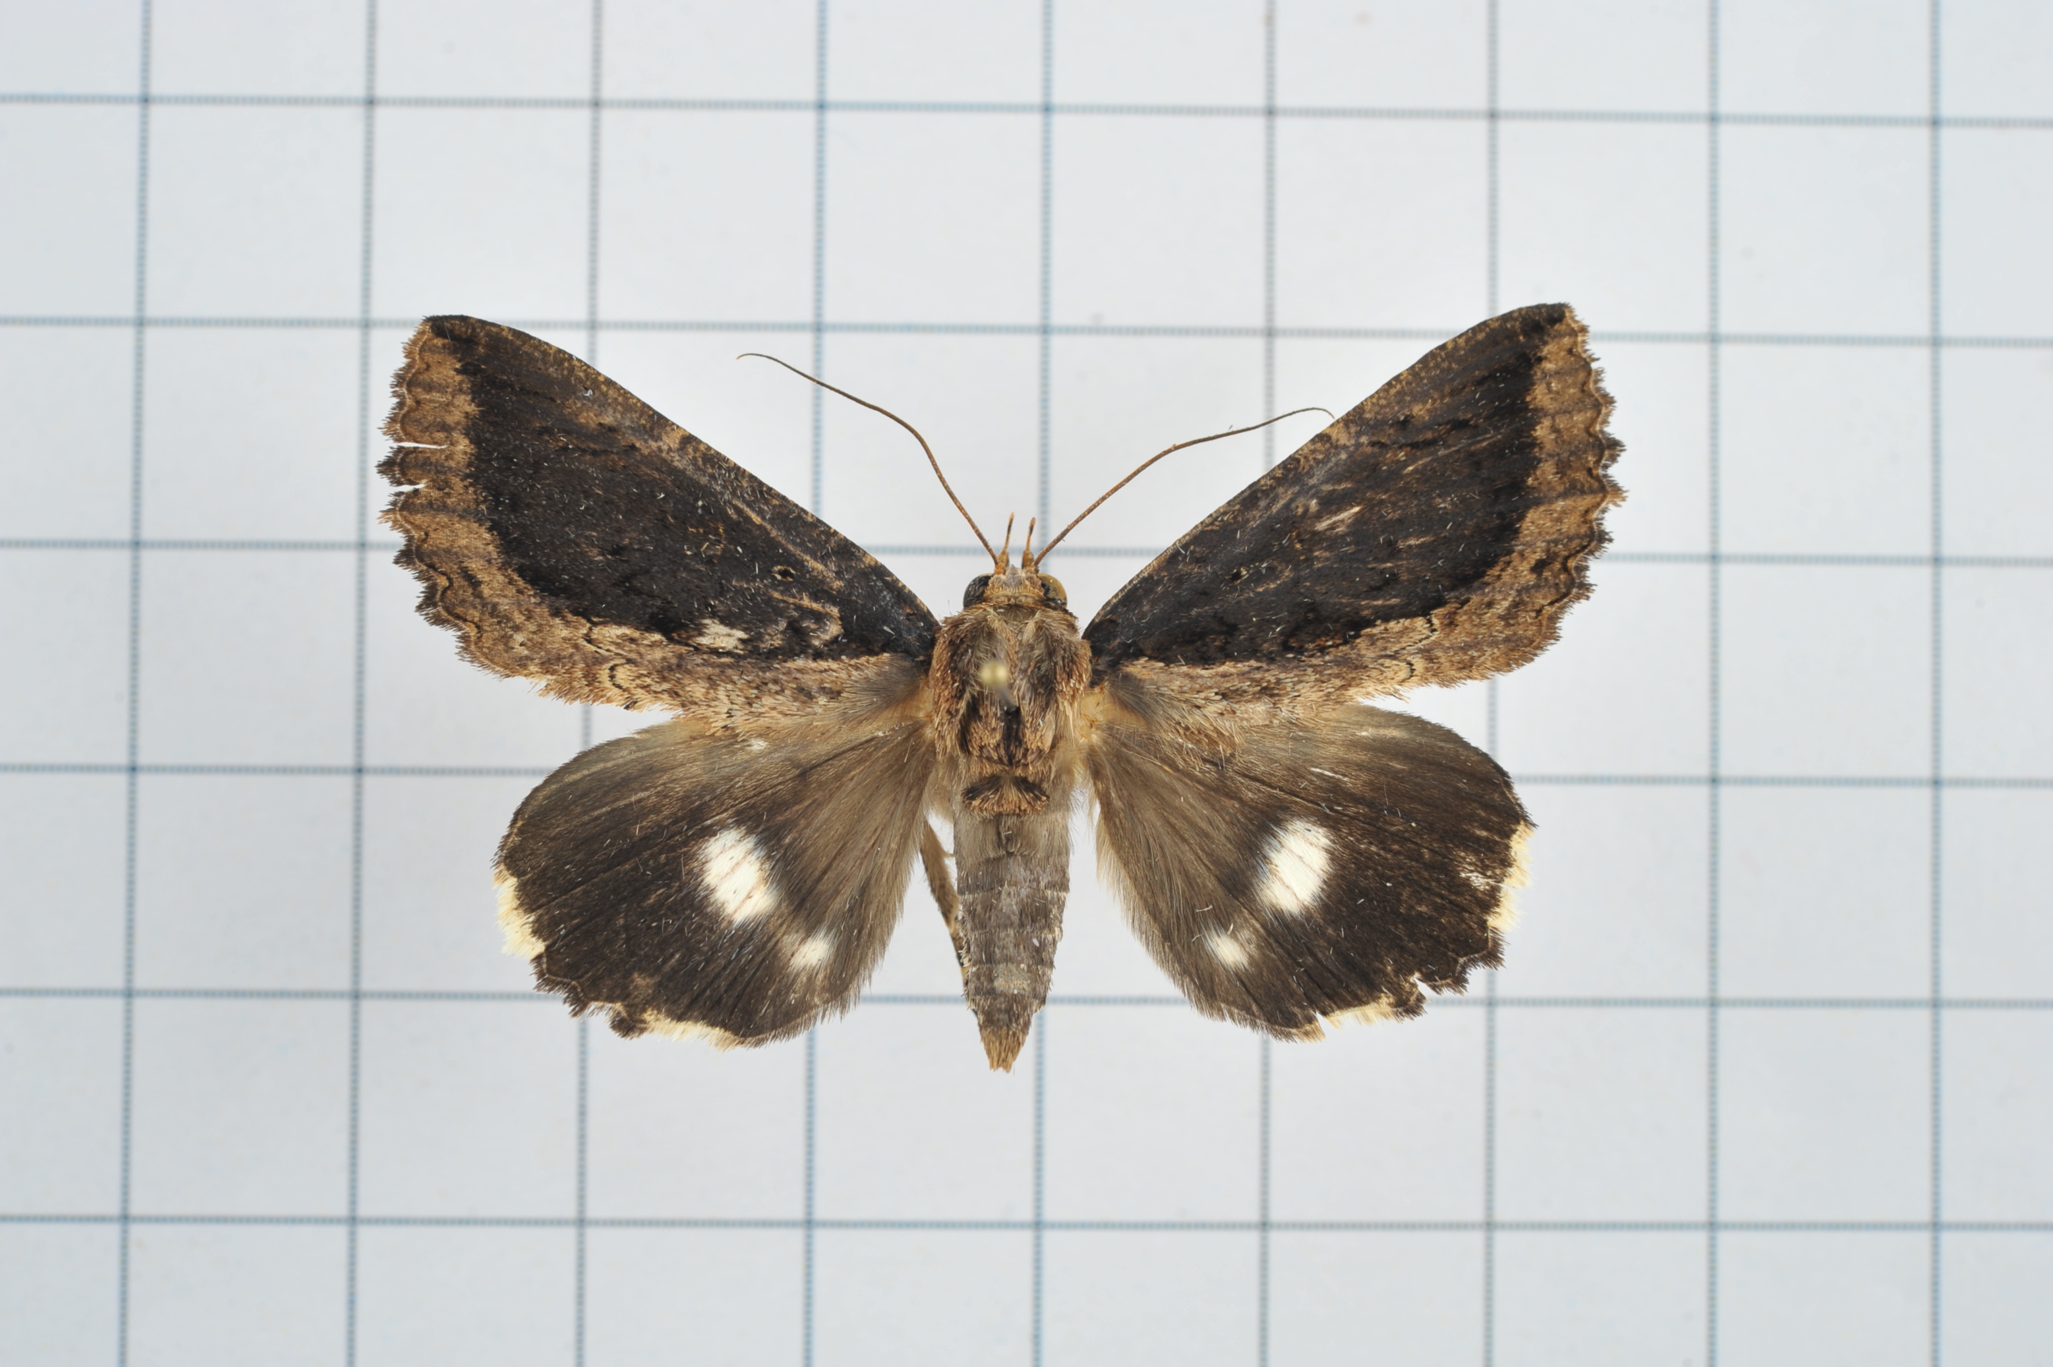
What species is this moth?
Ercheia cyllaria
